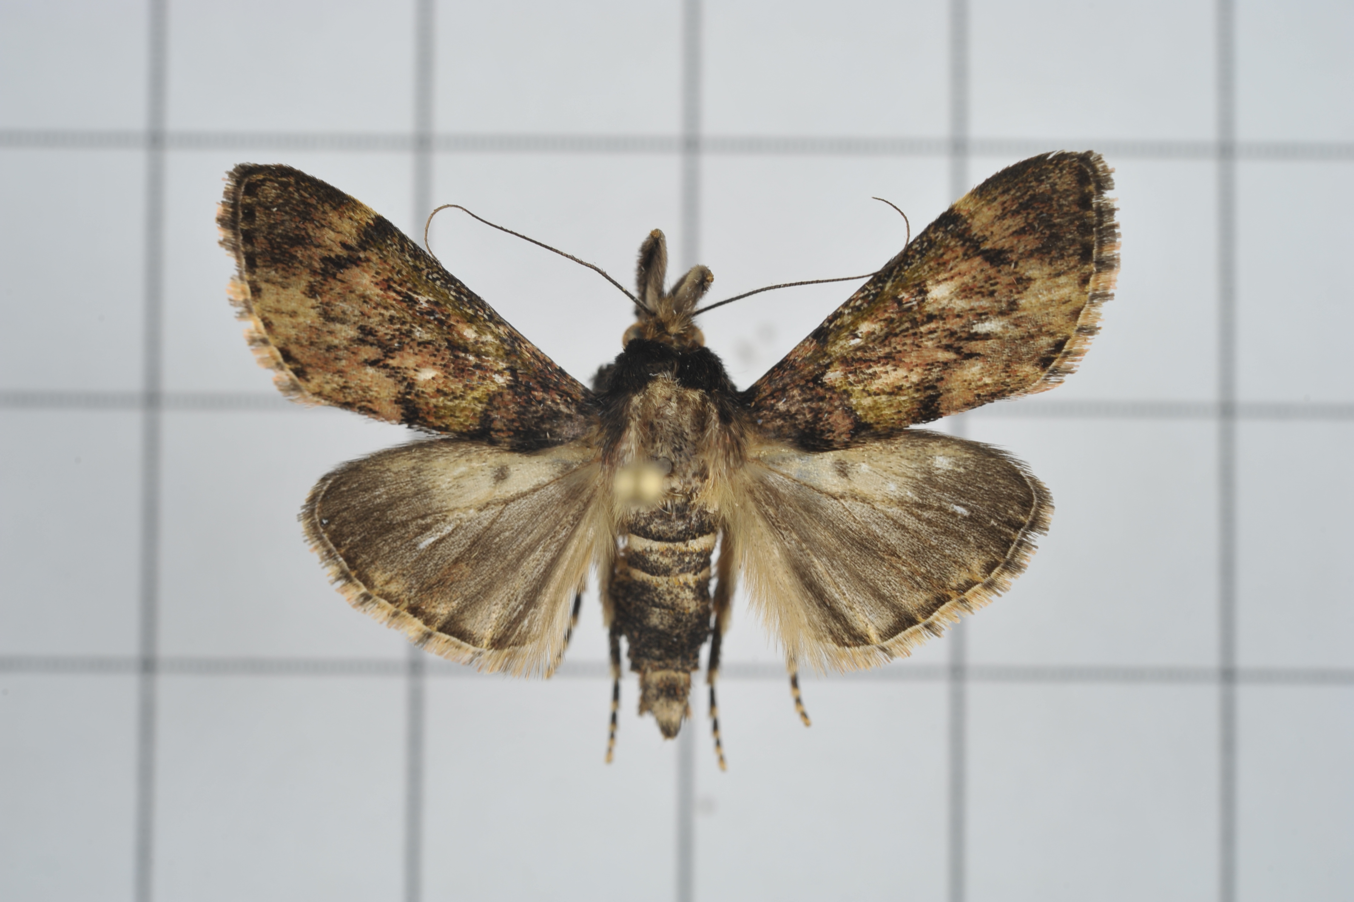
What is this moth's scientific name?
Teliphasa nubilosa
